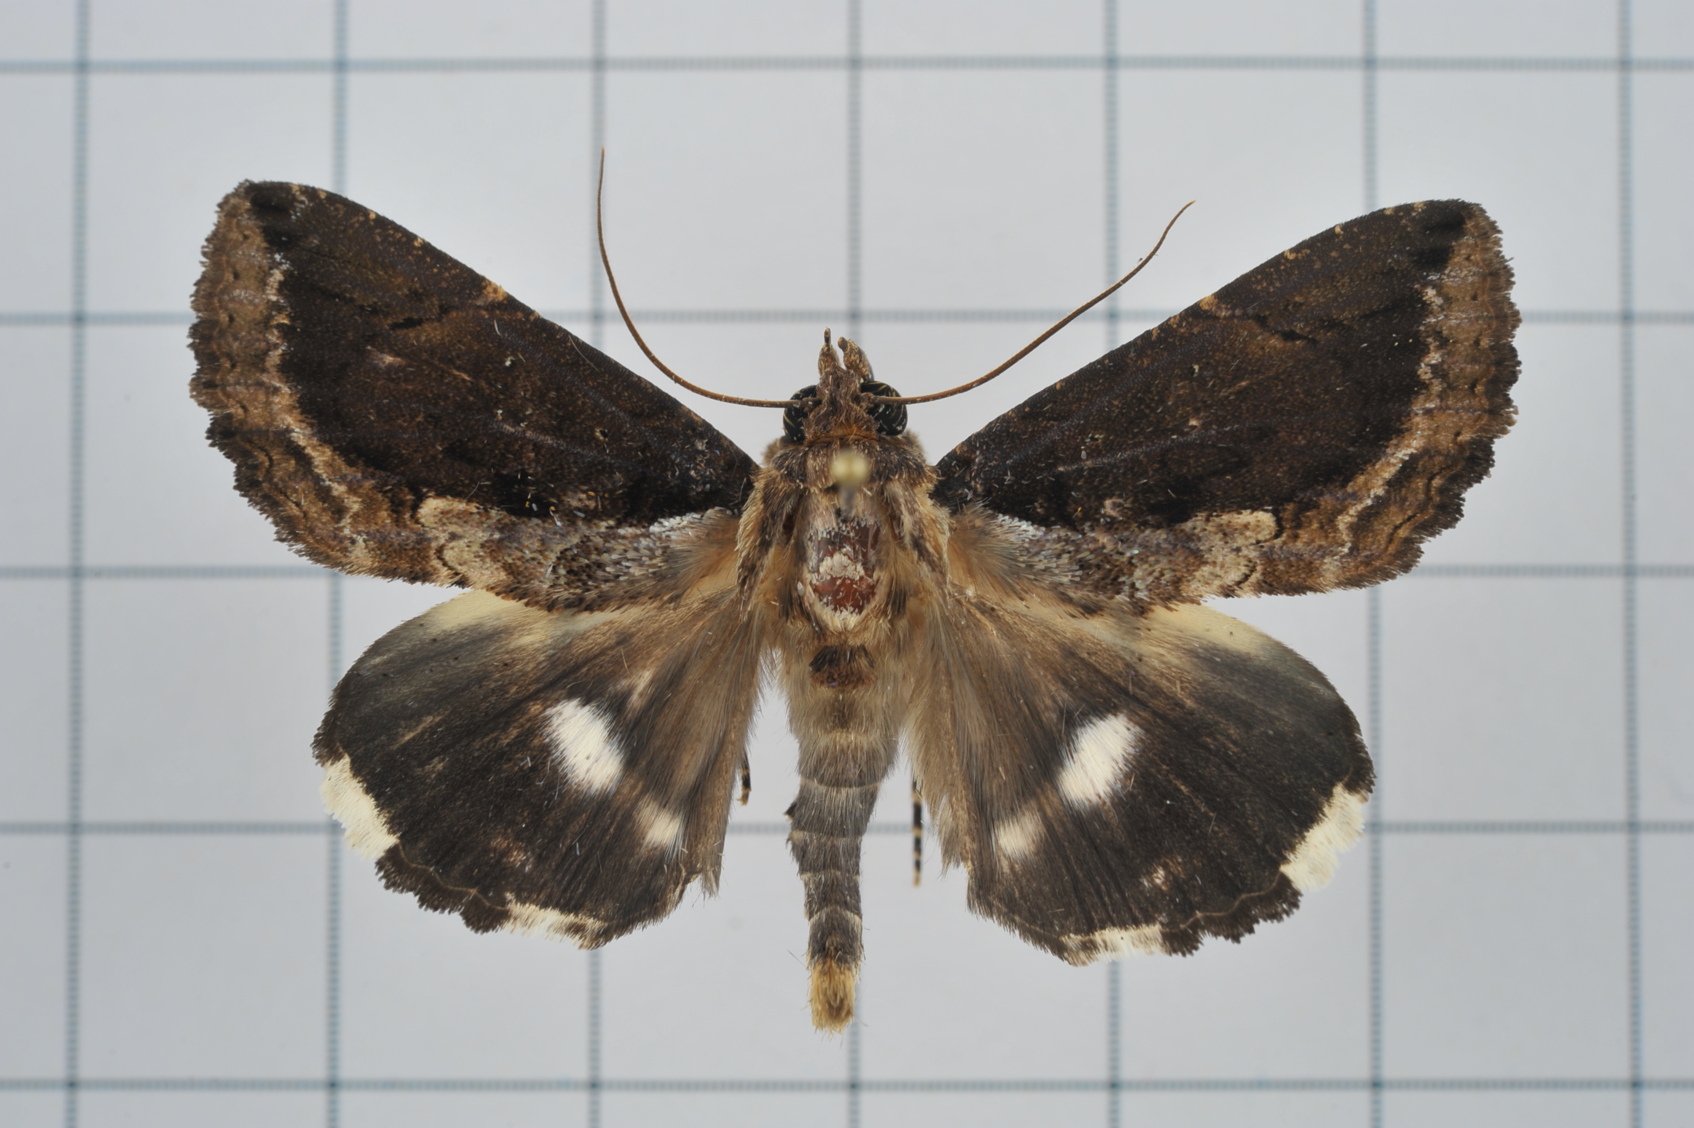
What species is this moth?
Ercheia cyllaria
